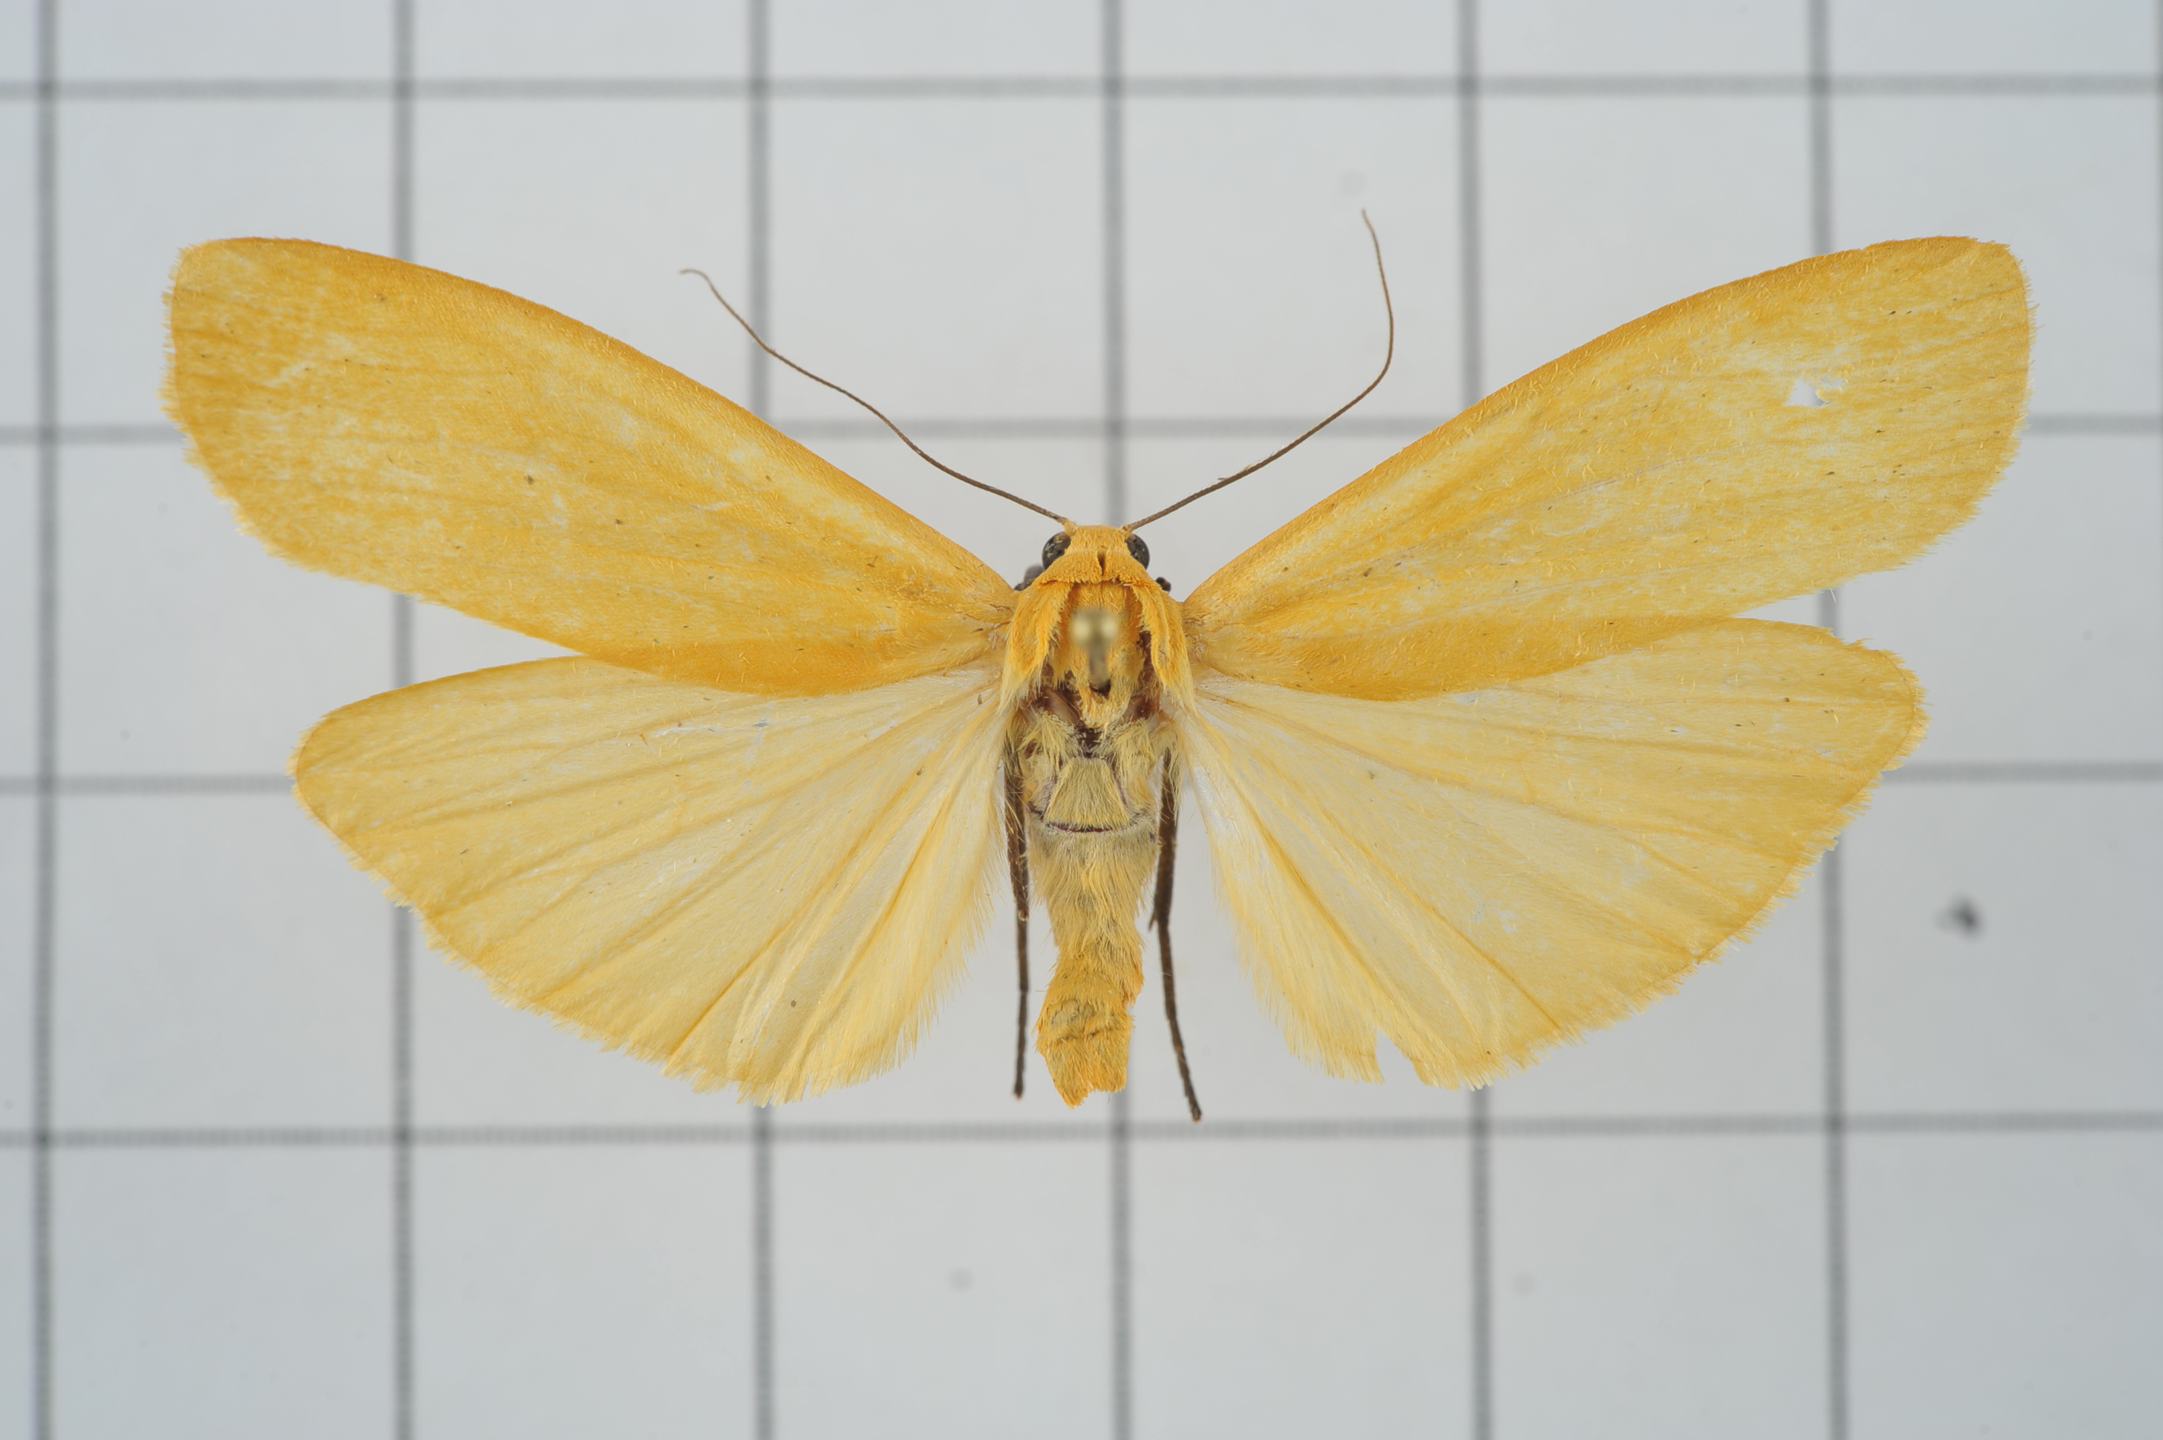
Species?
Katha magnata magnata
